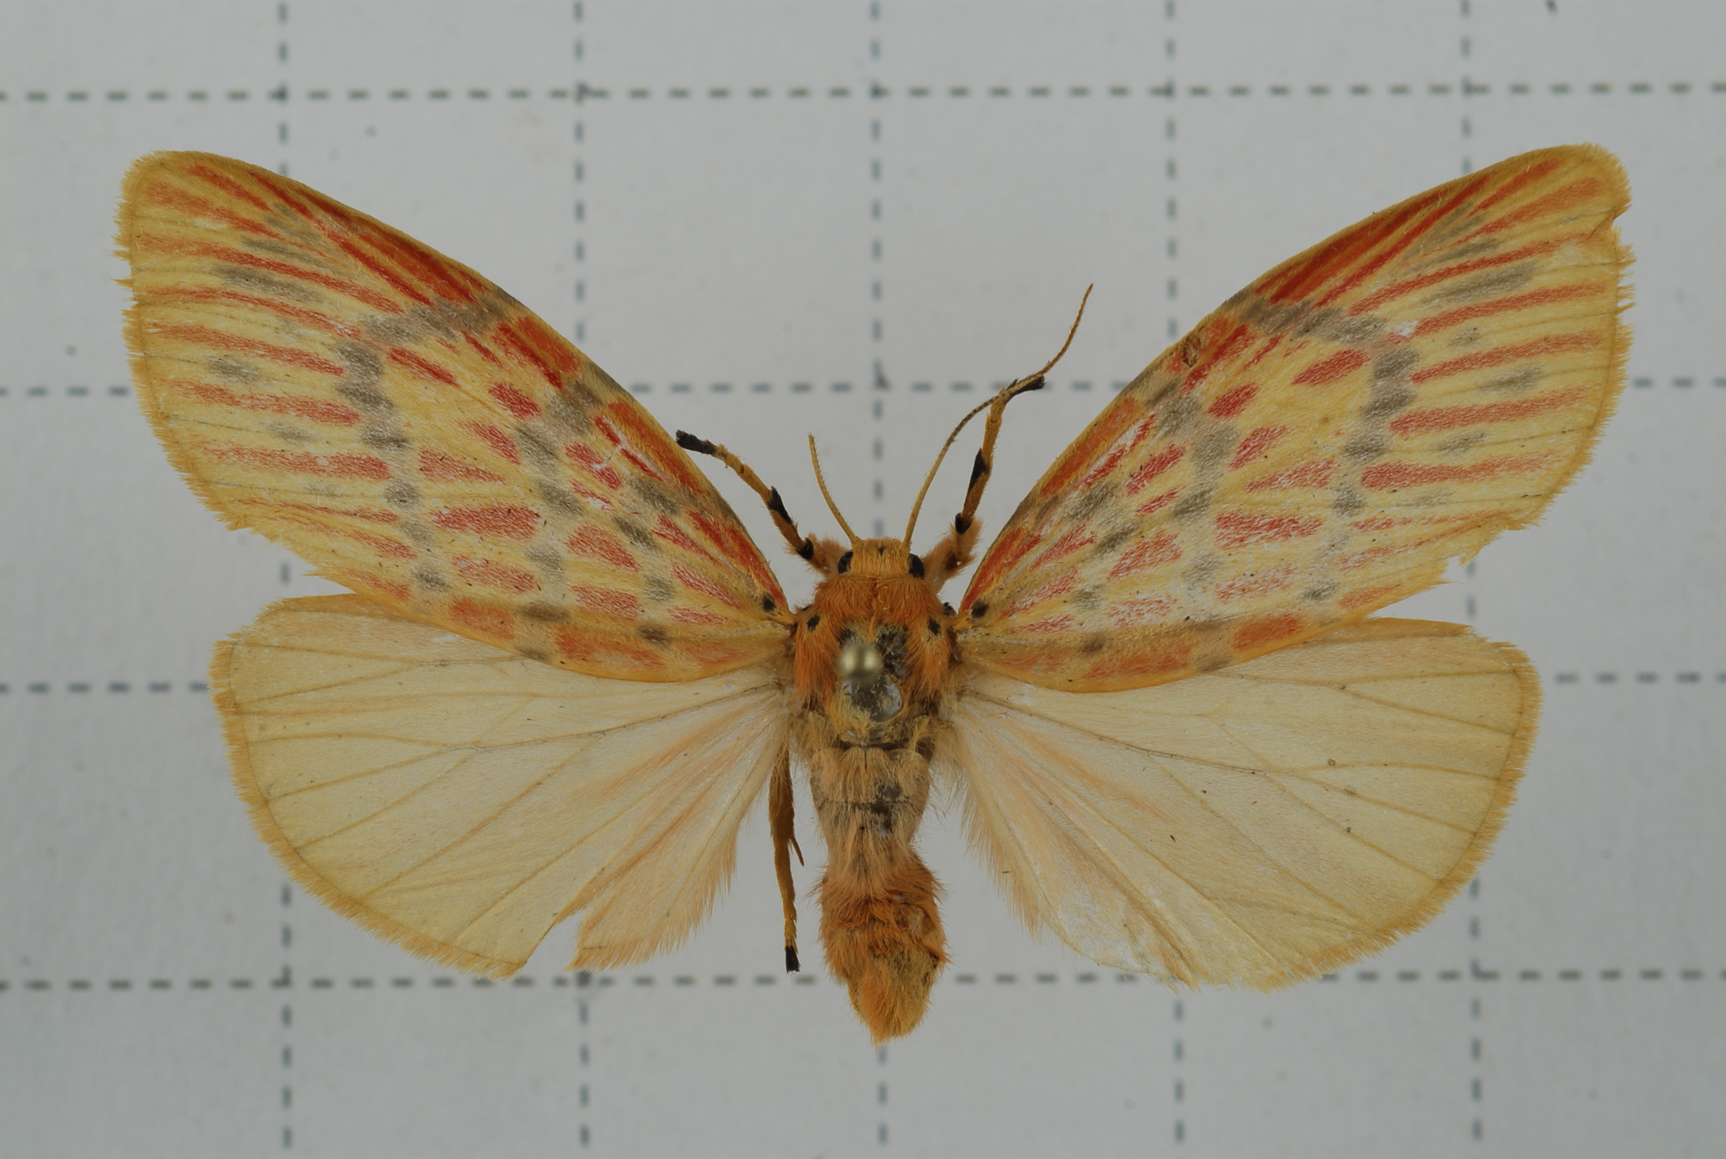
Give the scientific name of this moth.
Barsine witti
